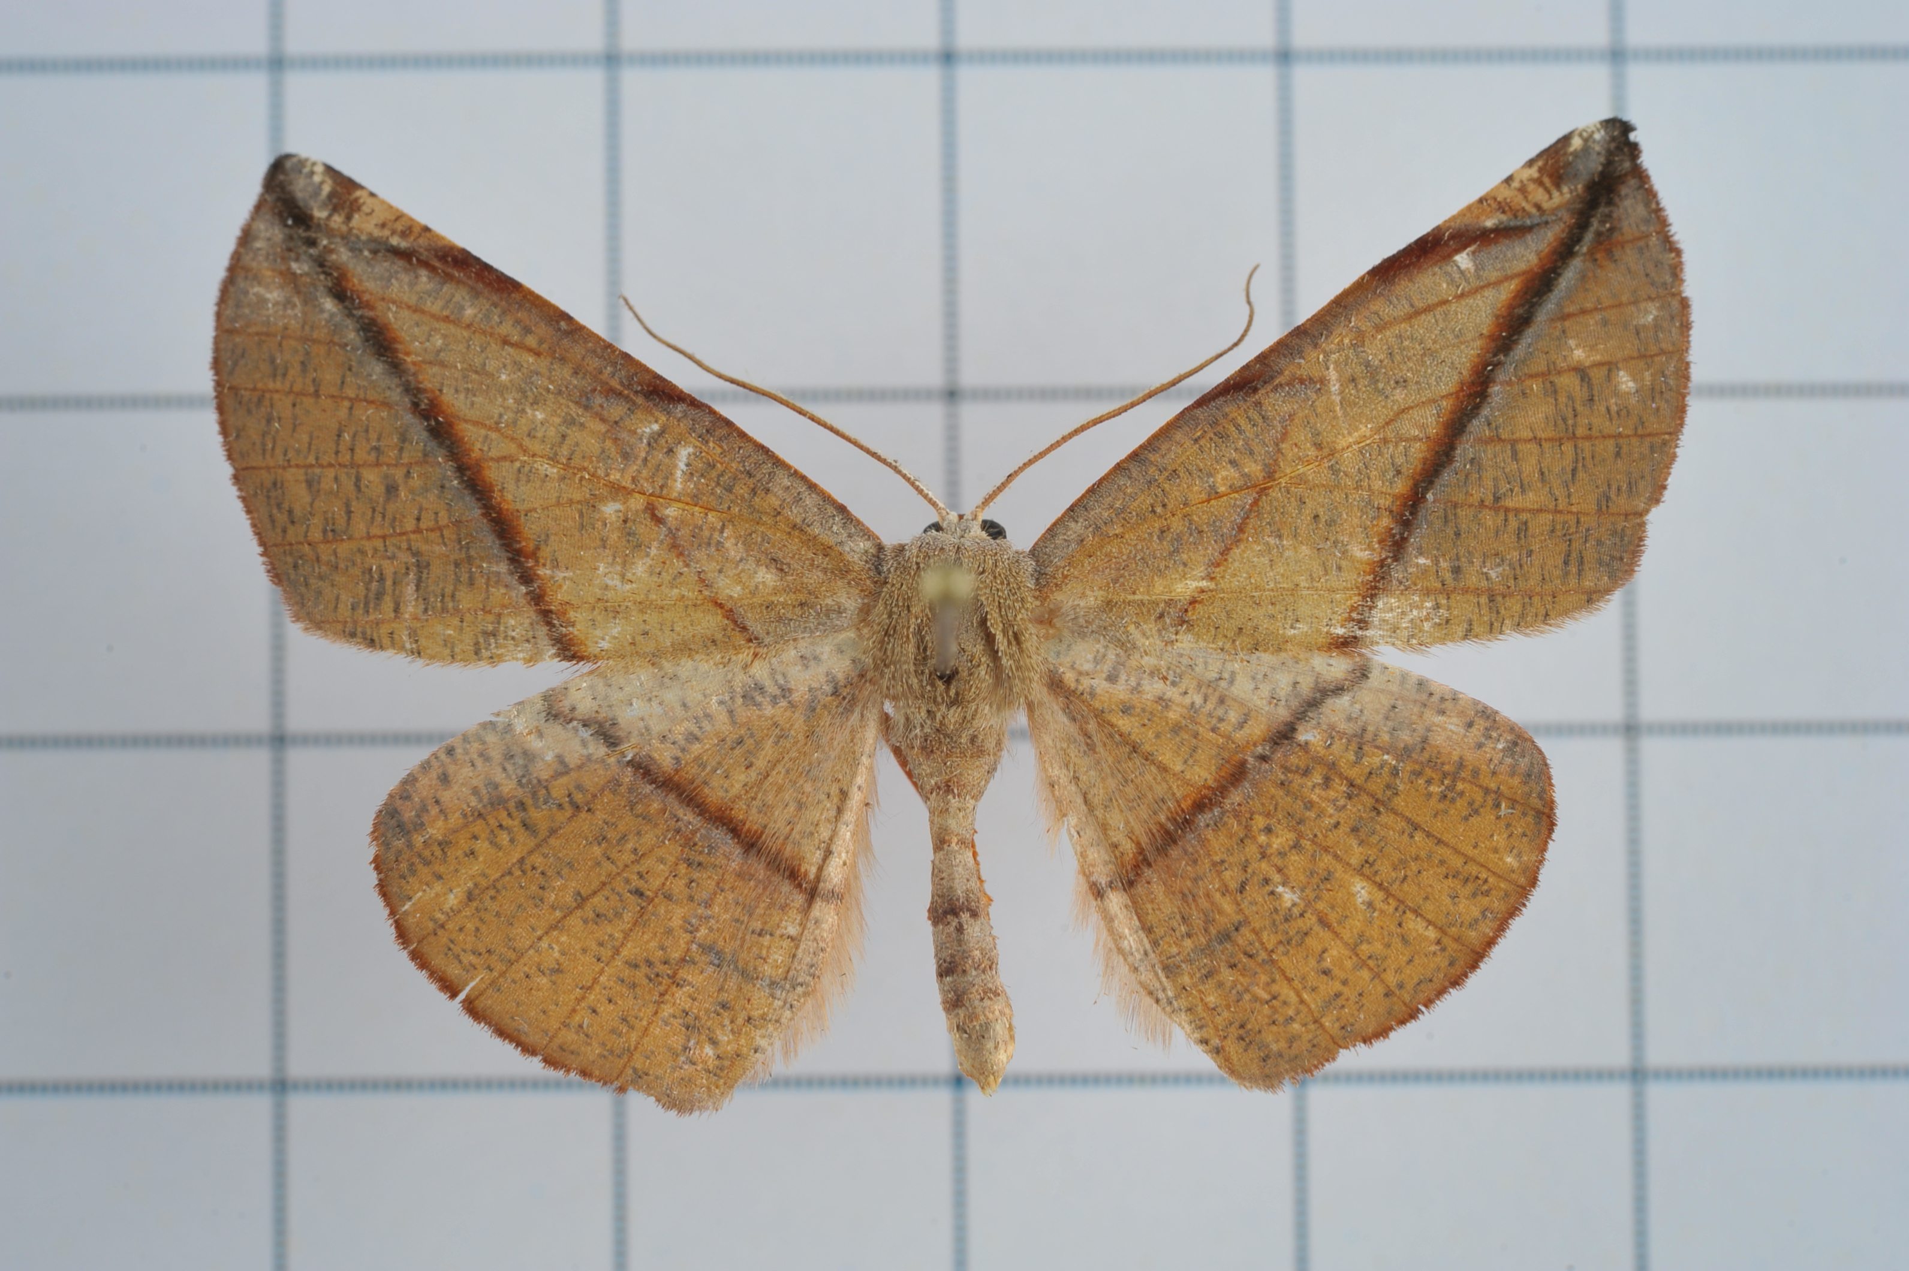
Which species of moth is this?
Pseudomiza obliquaria
